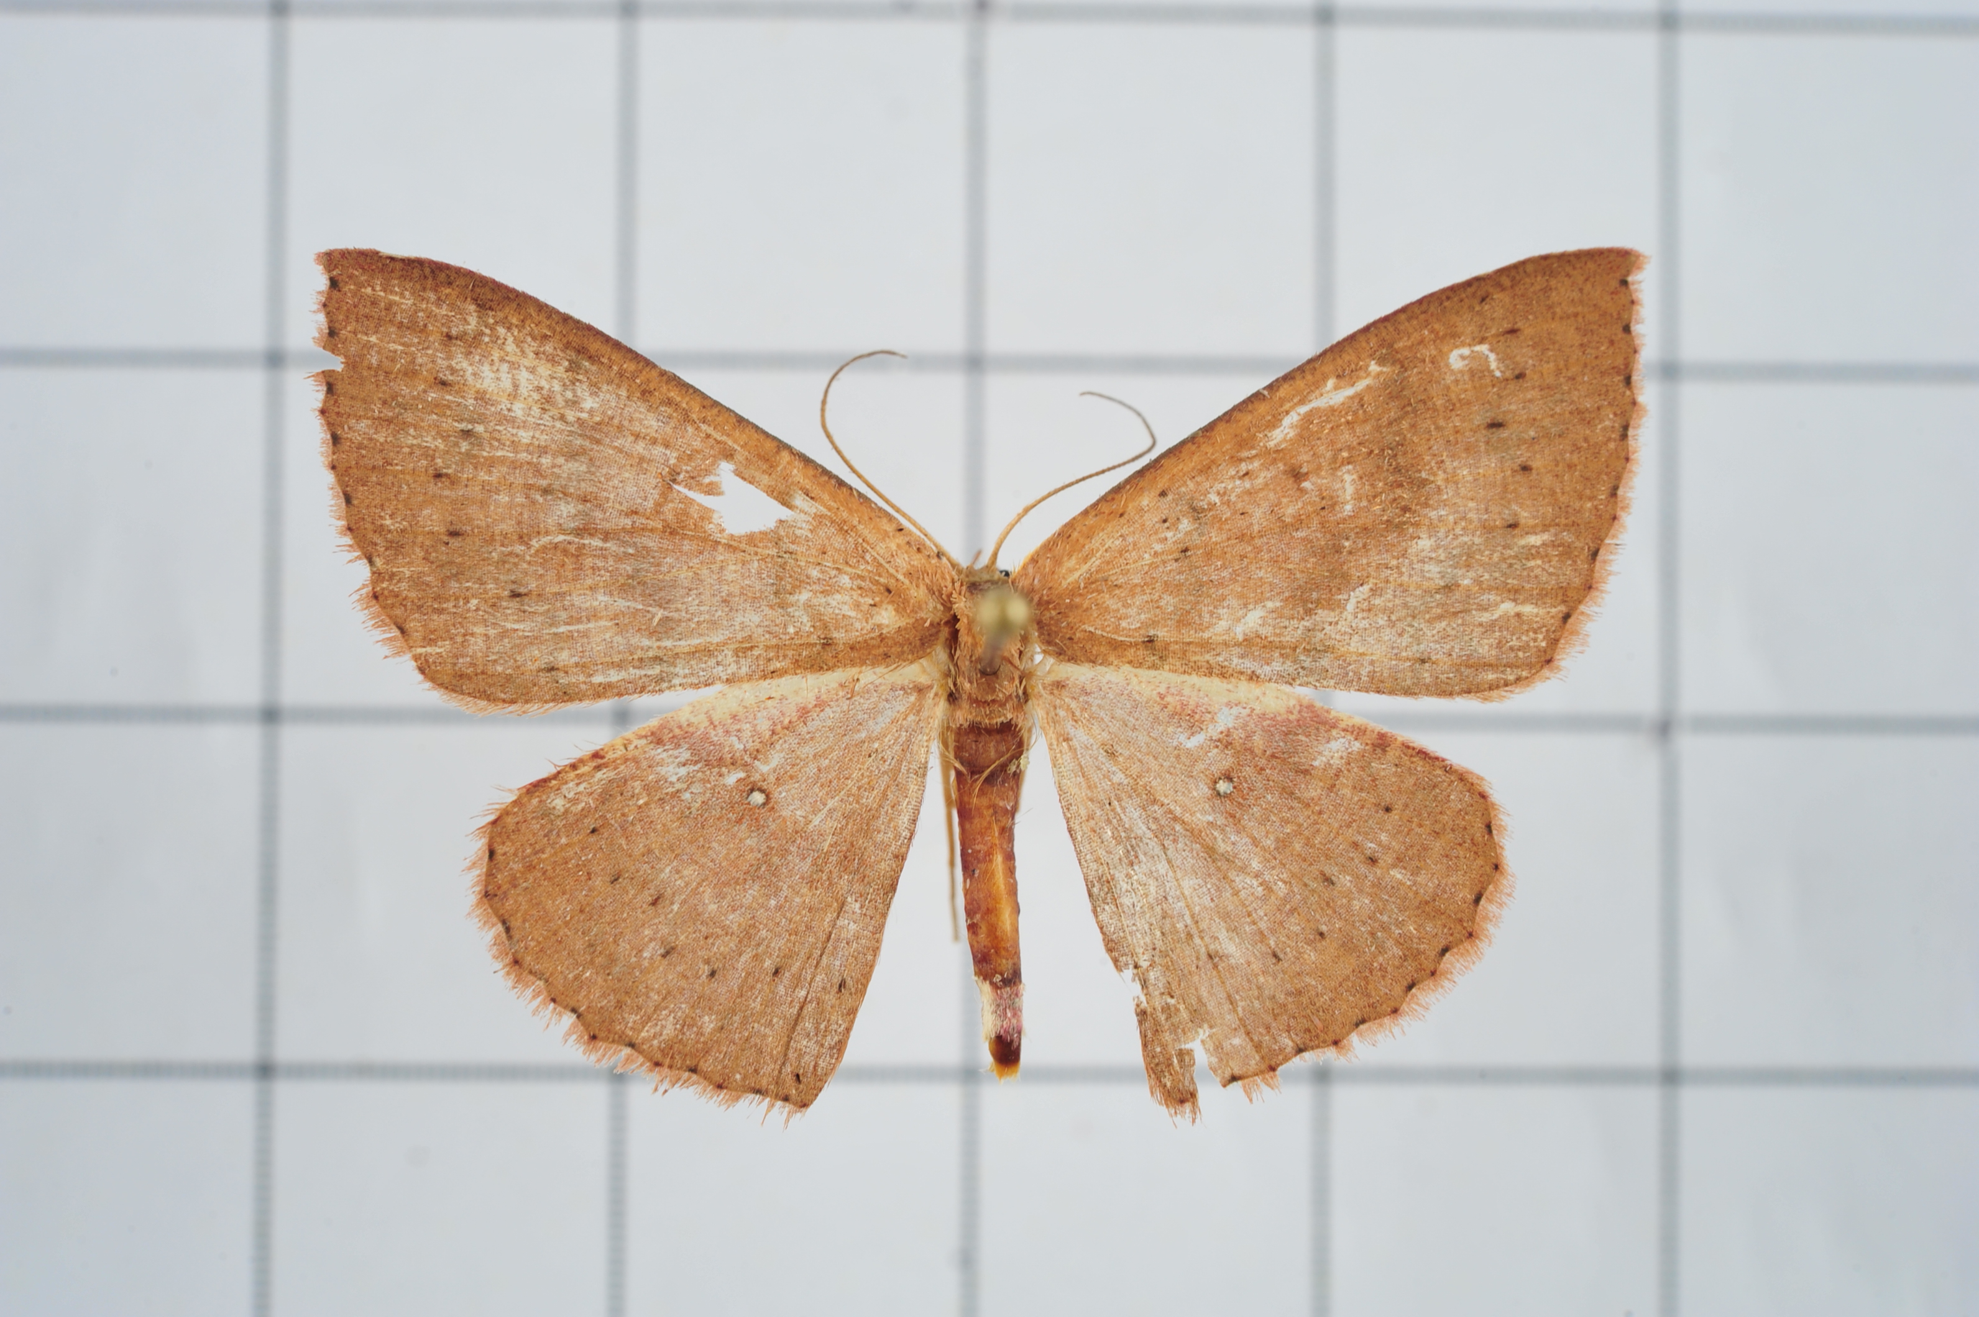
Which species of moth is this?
Perixera absconditaria
